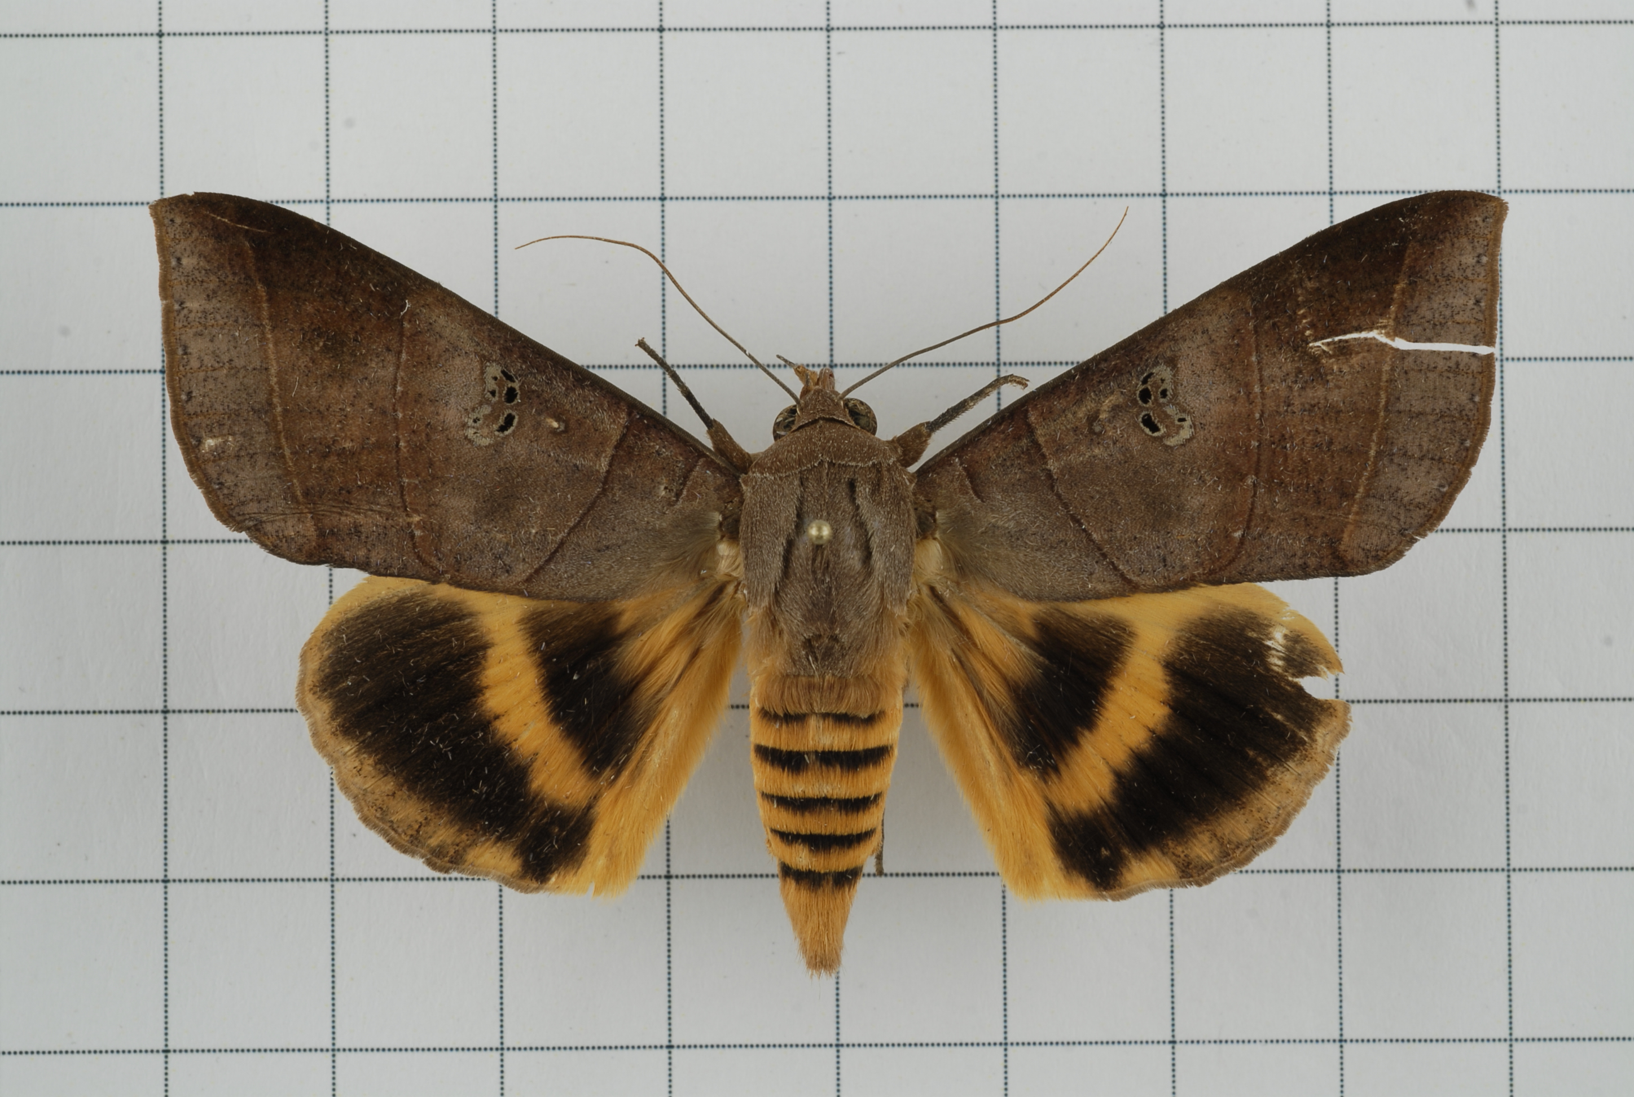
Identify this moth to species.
Thyas coronata
